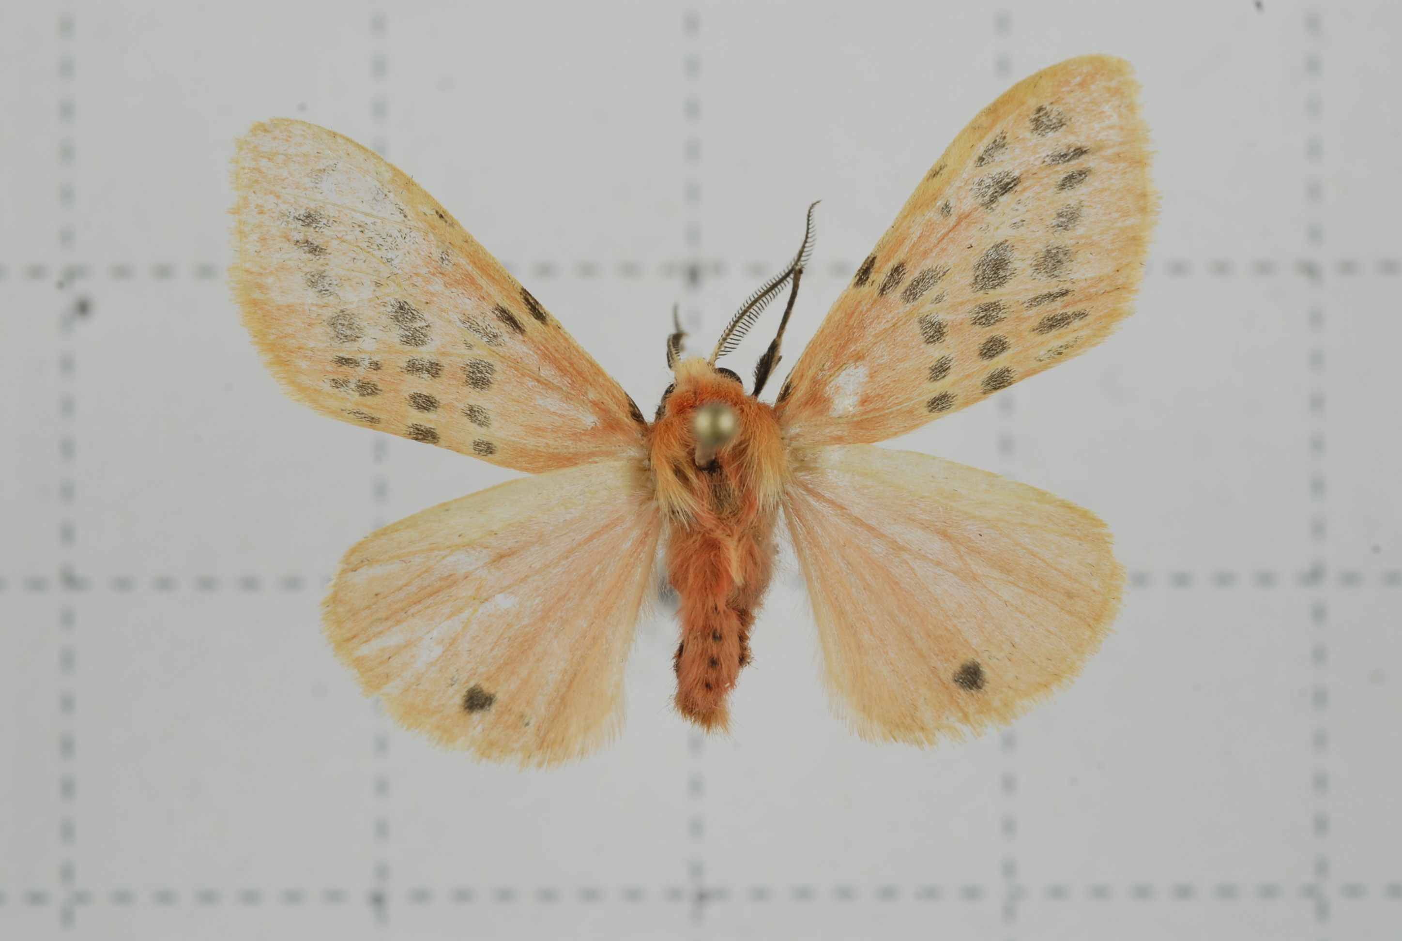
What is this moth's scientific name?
Lemyra alikangensis
